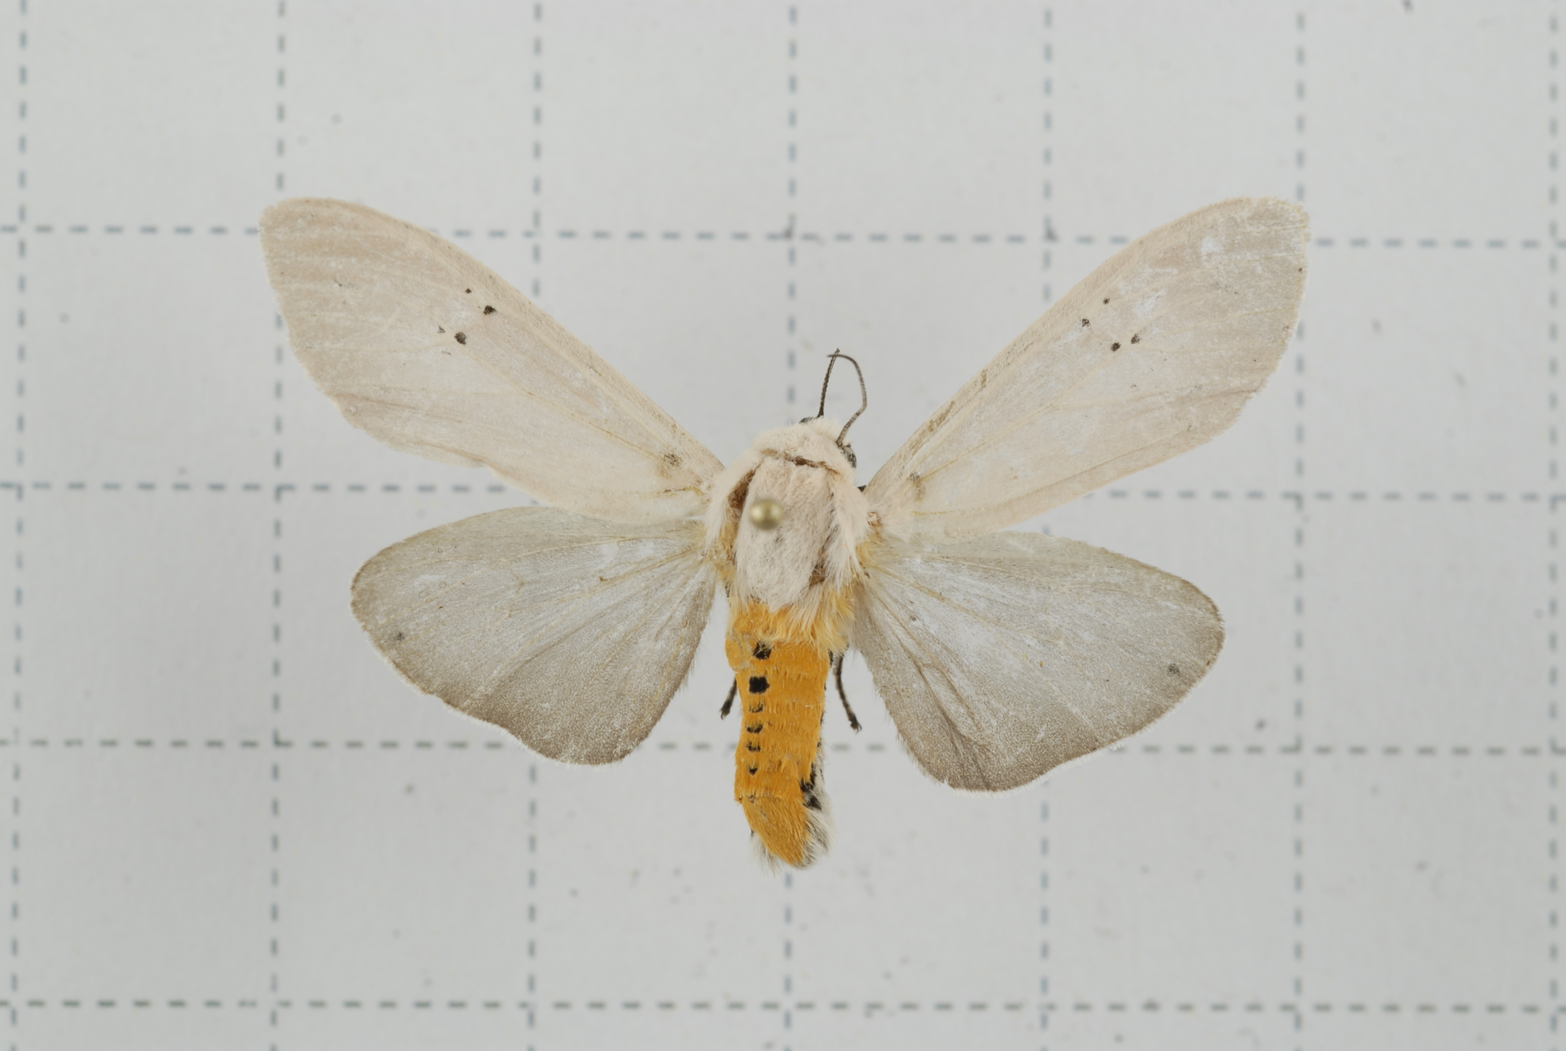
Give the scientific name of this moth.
Creatonotos transiens koni
